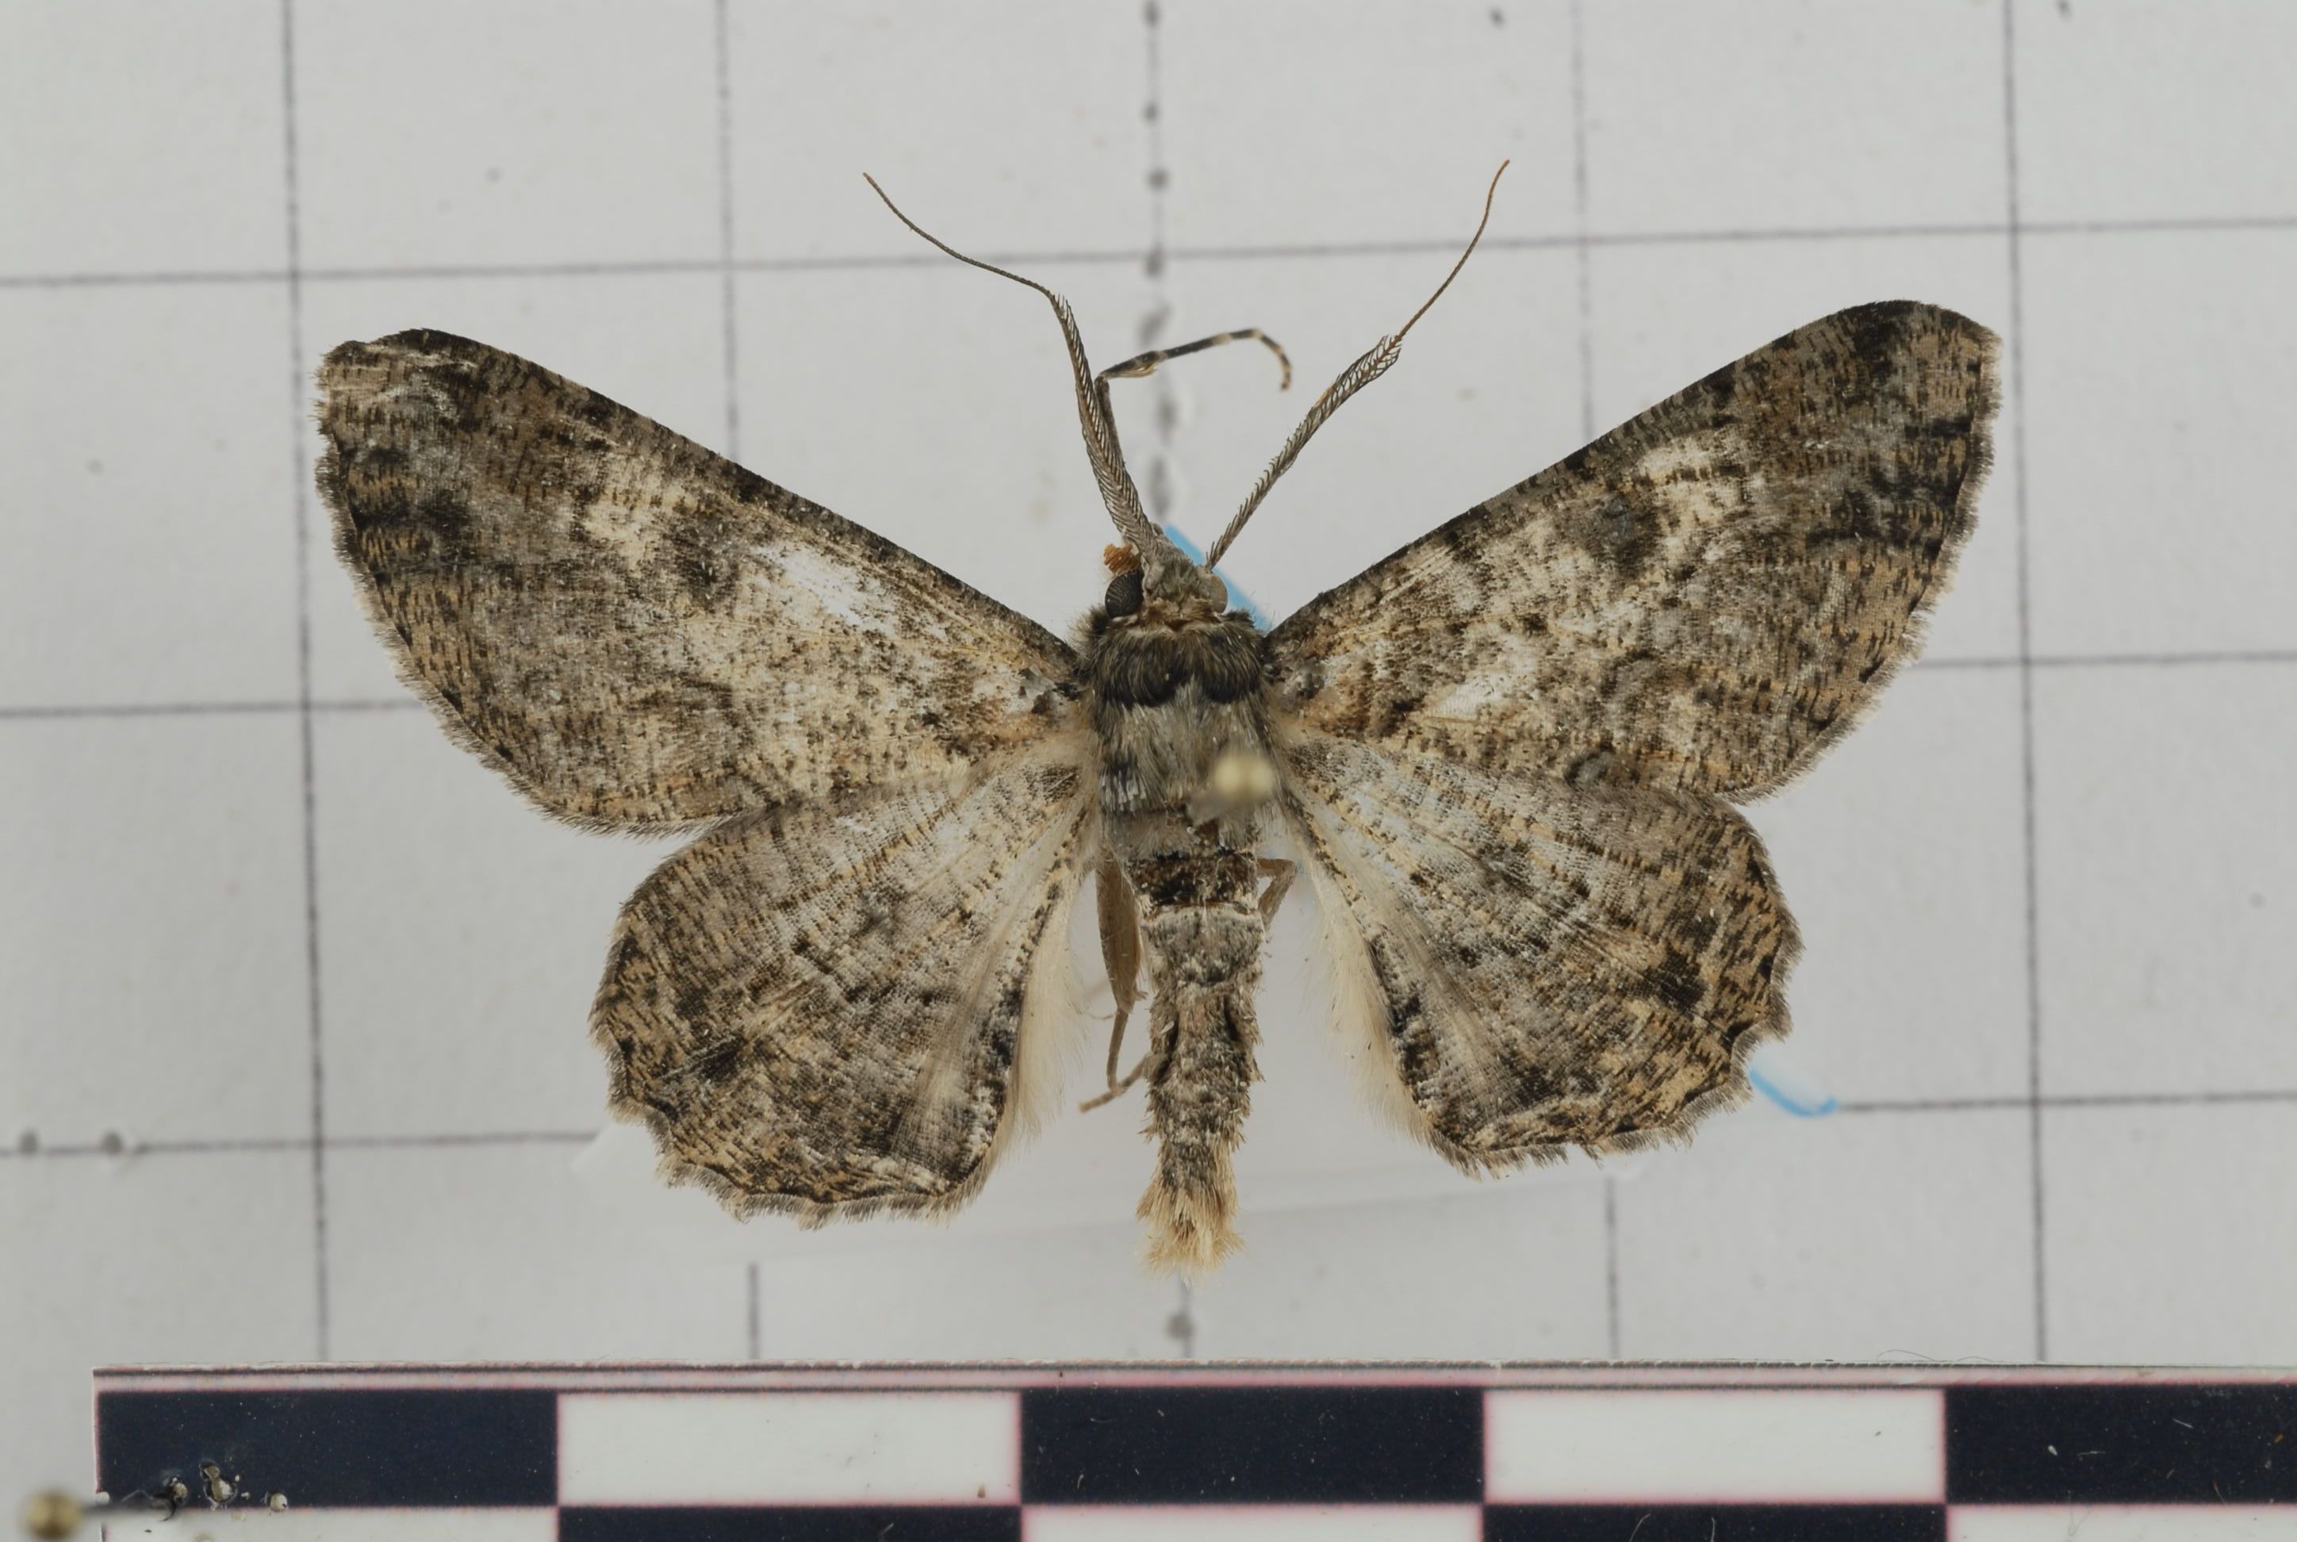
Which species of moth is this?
Cleora alienaria
